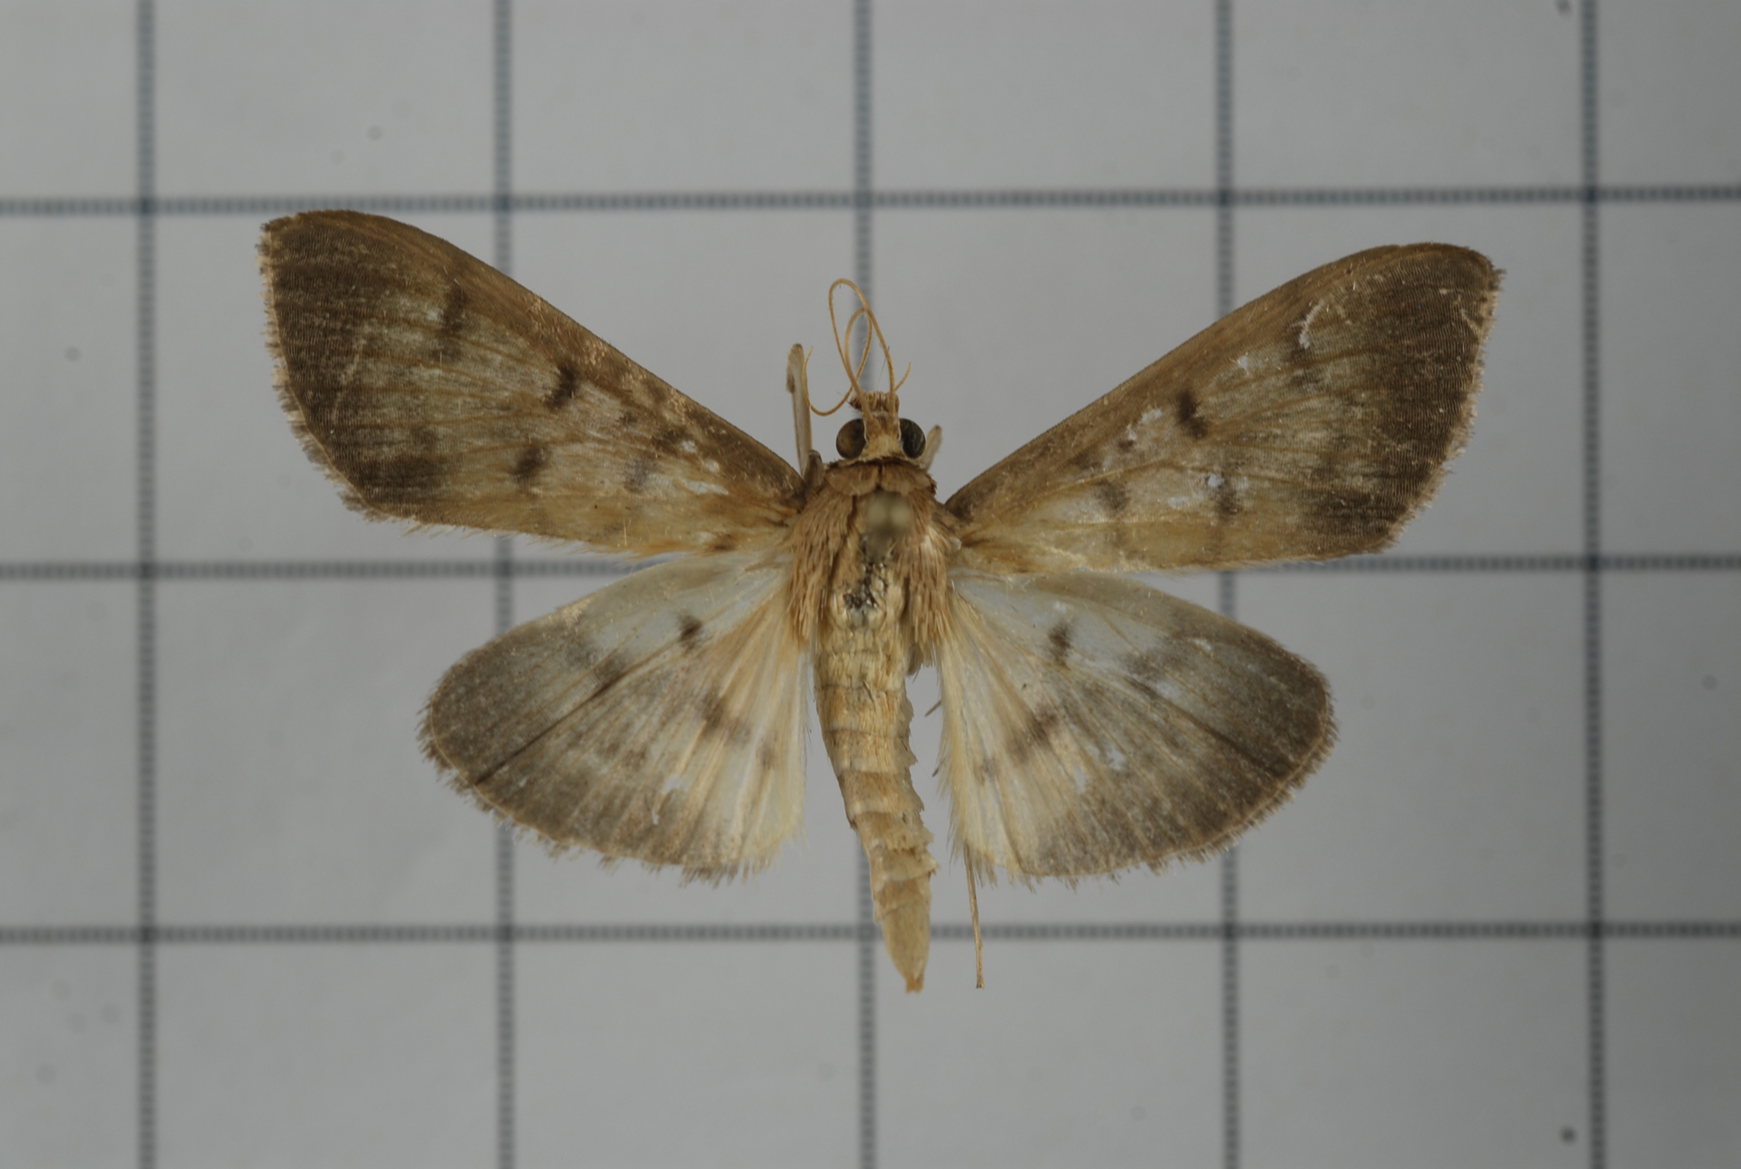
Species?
Patania sabinusalis
